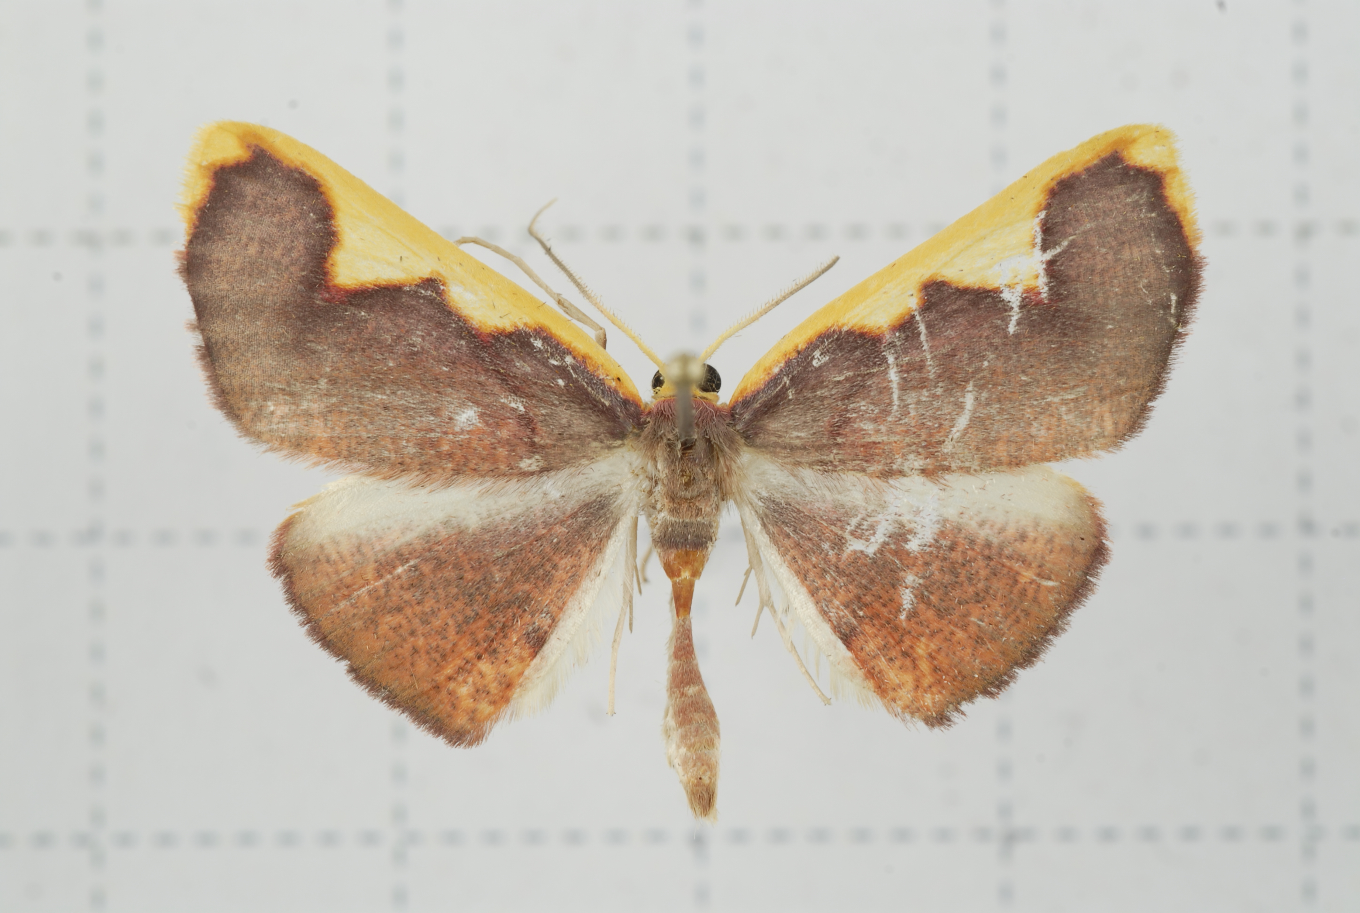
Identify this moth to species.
Nothomiza flavicosta
